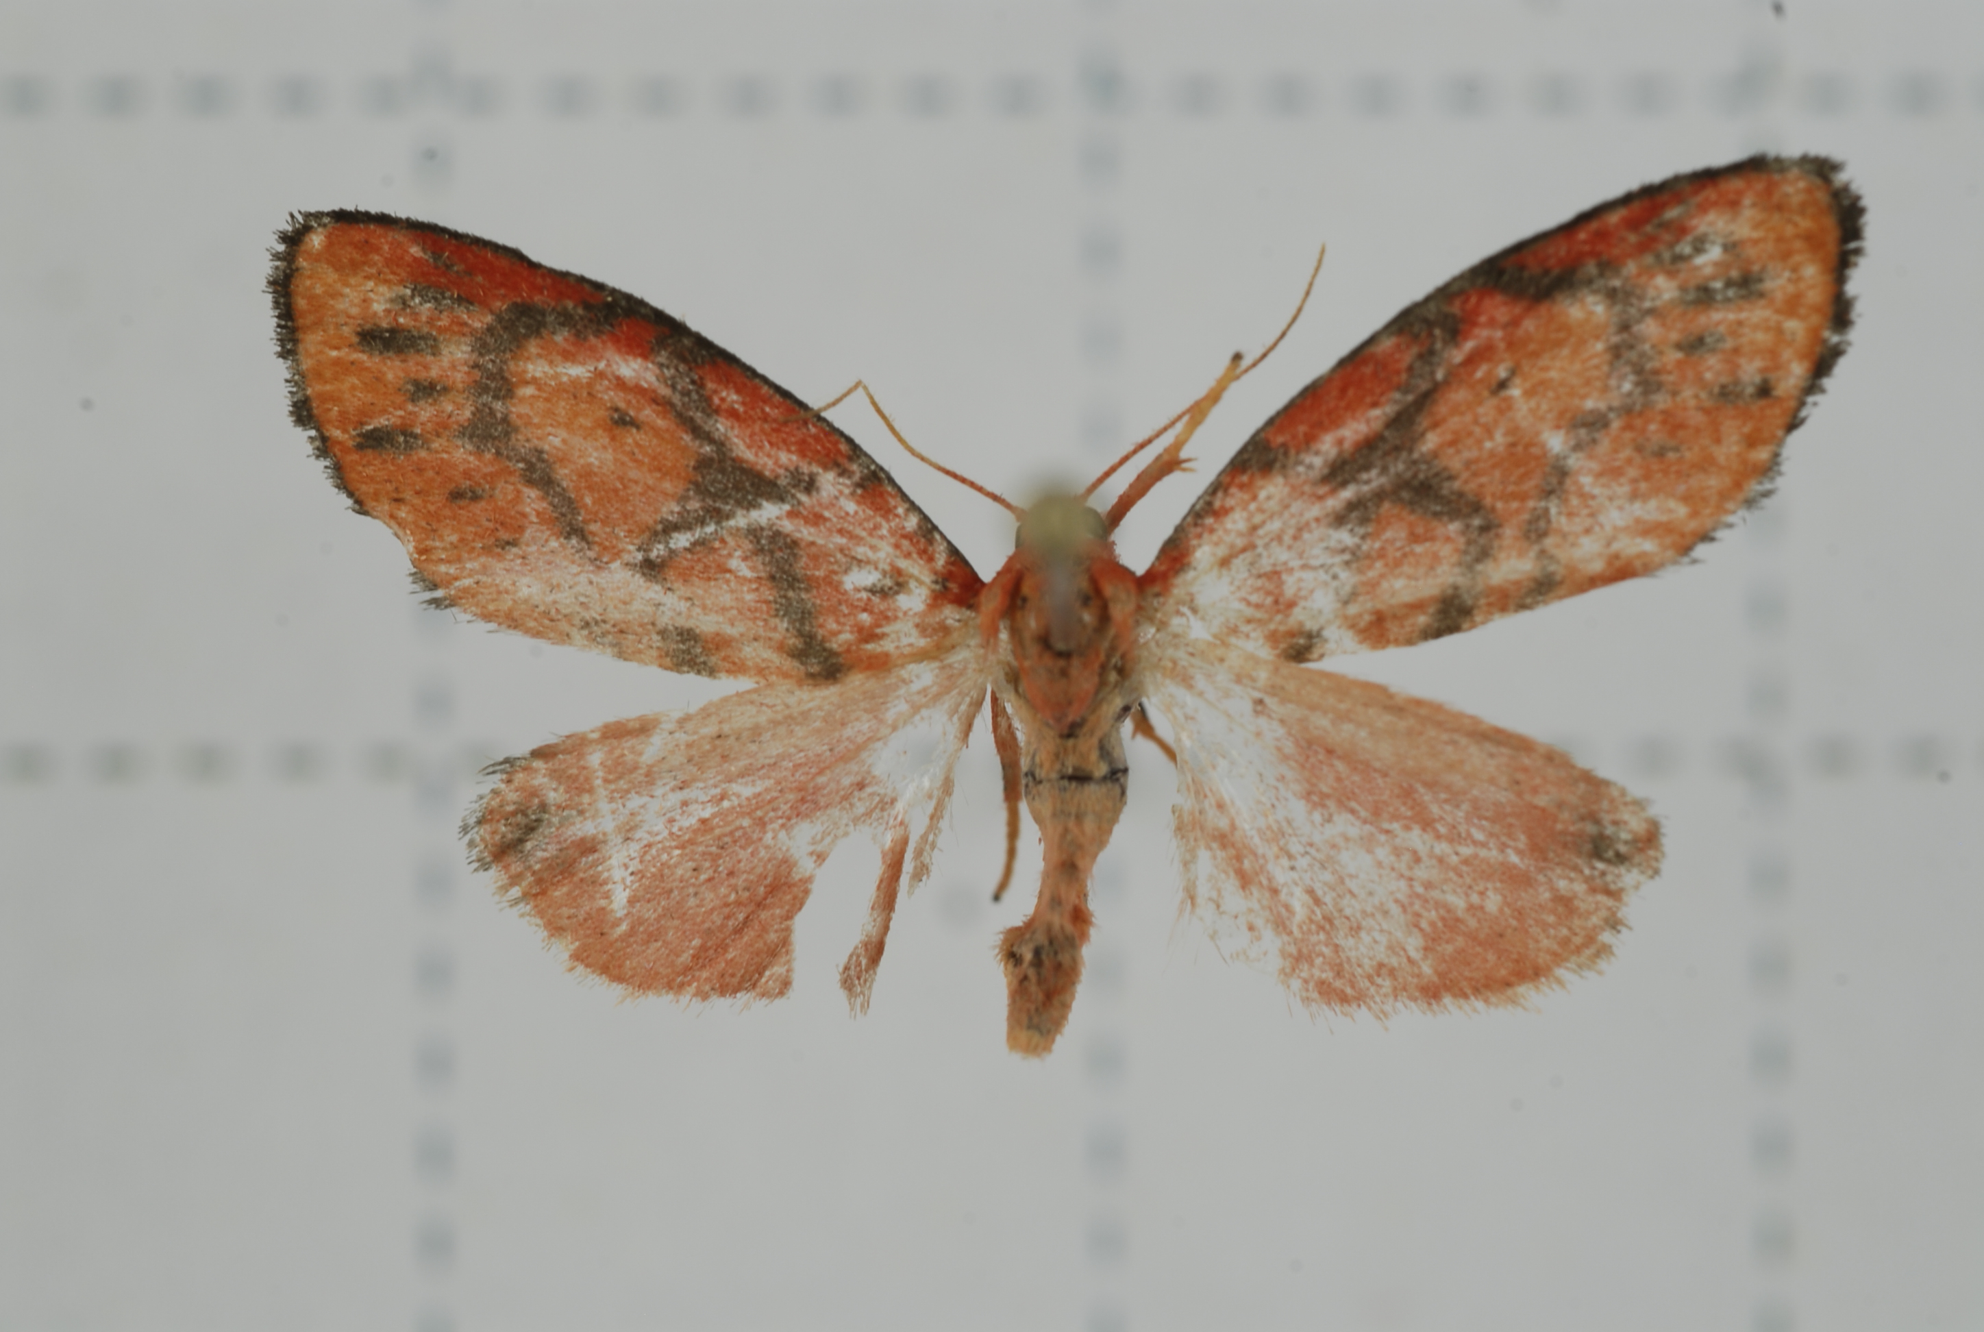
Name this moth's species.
Conicornuta convexa
